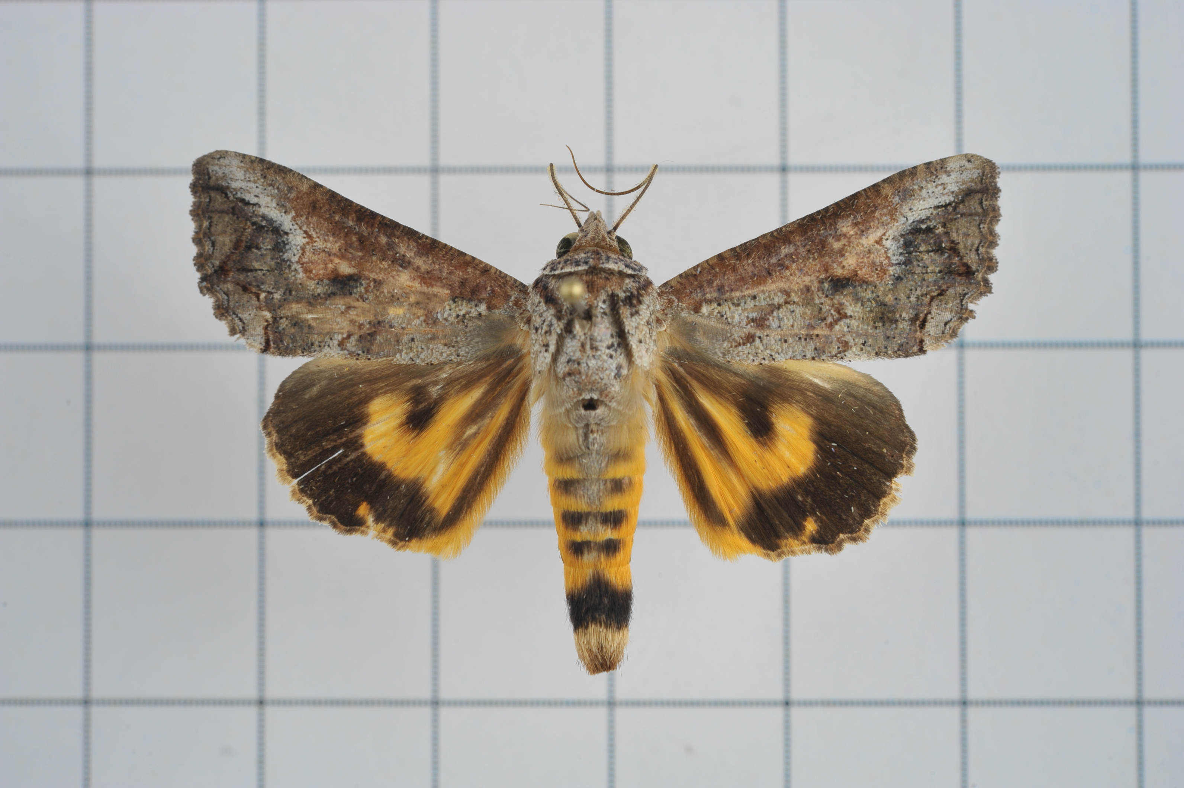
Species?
Hypocala deflorata deflorata
